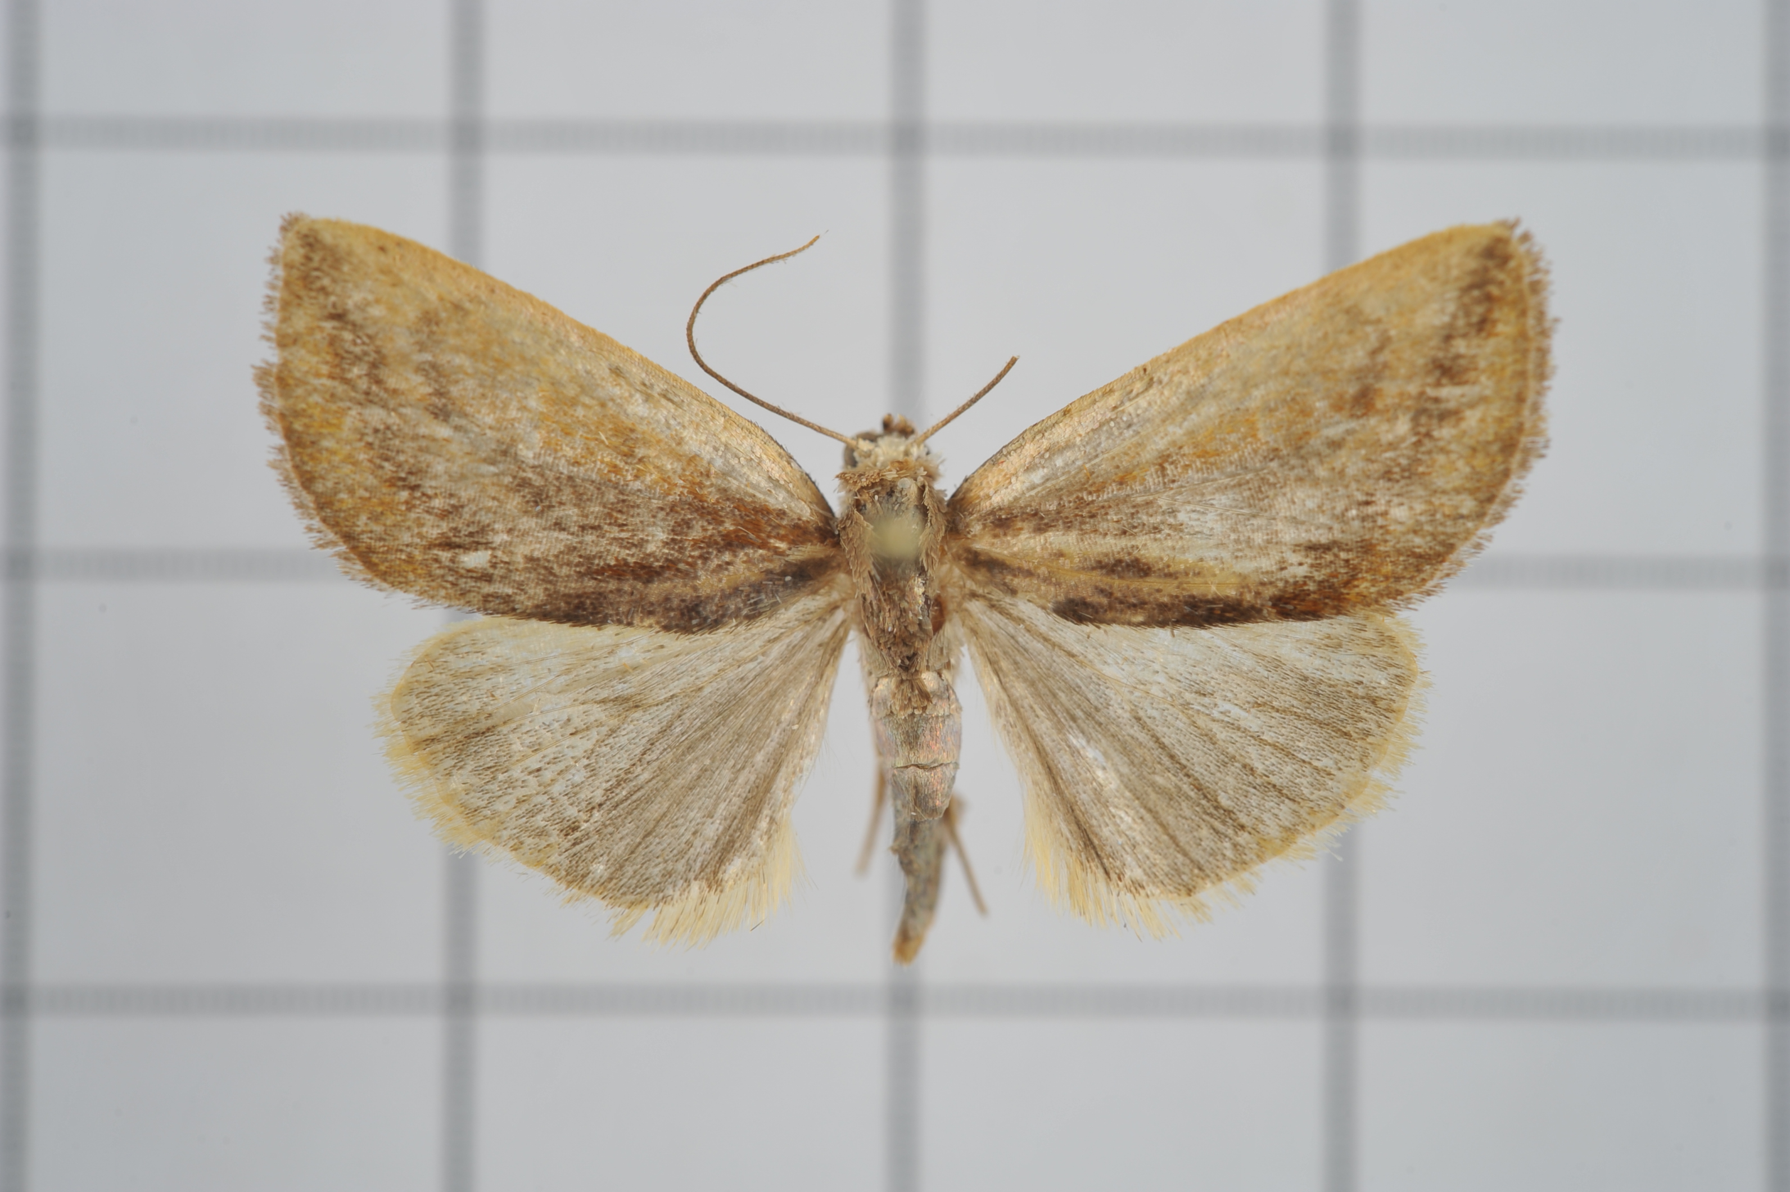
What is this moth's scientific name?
Iragaodes nobilis
